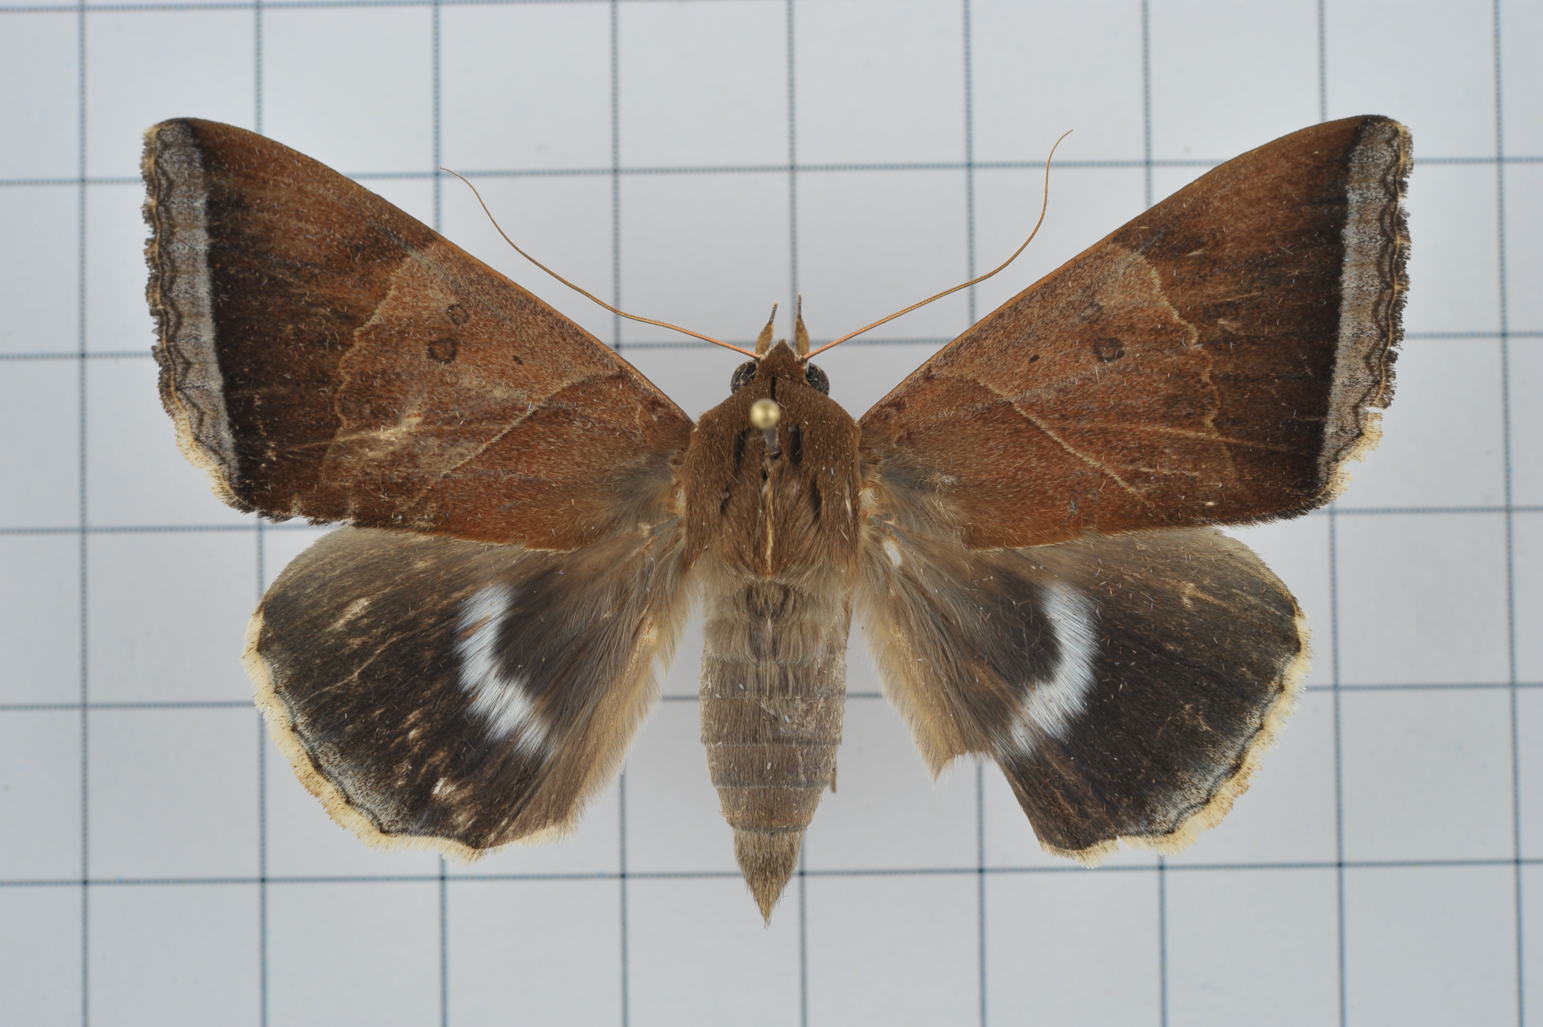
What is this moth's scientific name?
Artena dotata
